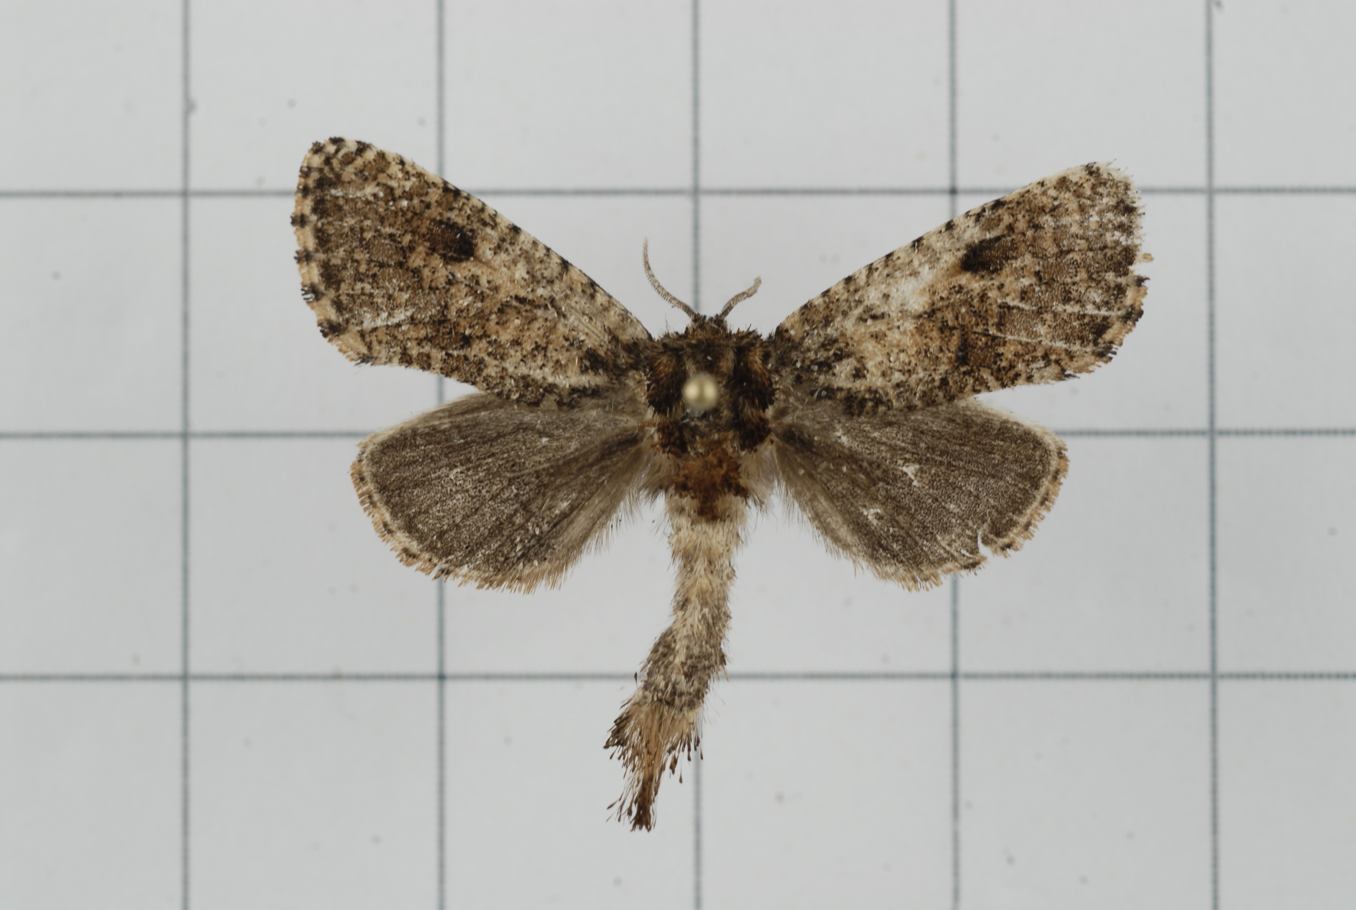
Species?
Marcopoloia discipuncta
